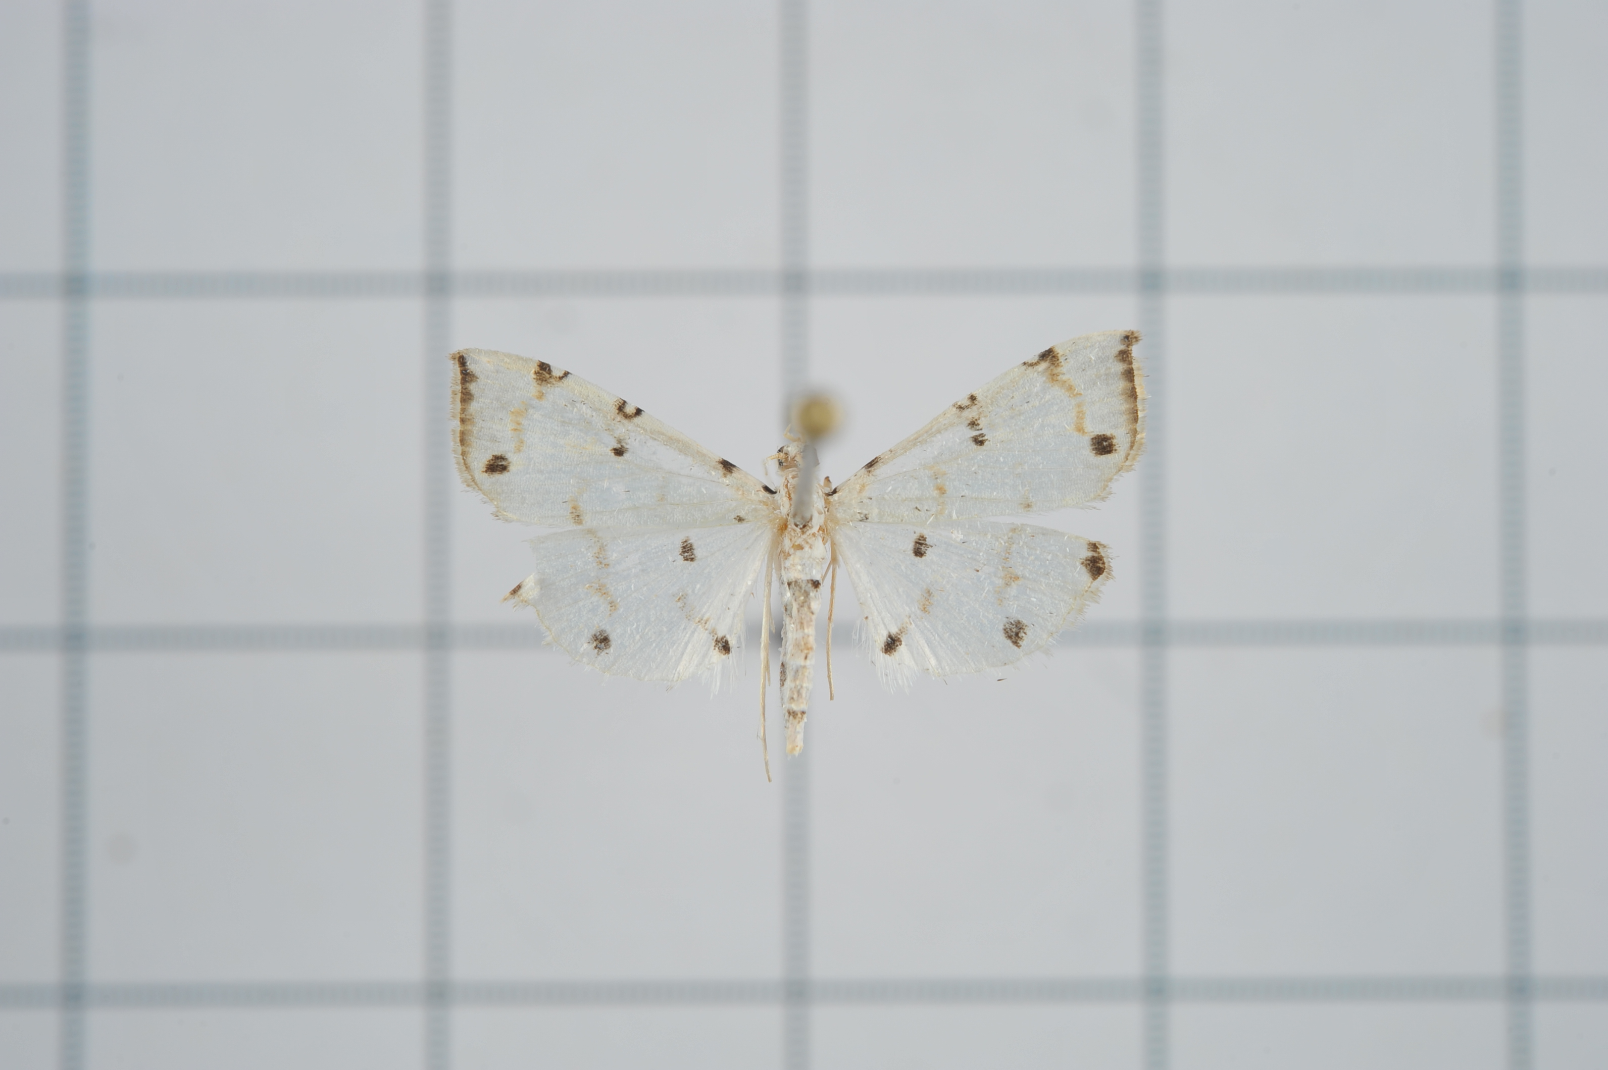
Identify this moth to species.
Pycnarmon meritalis
